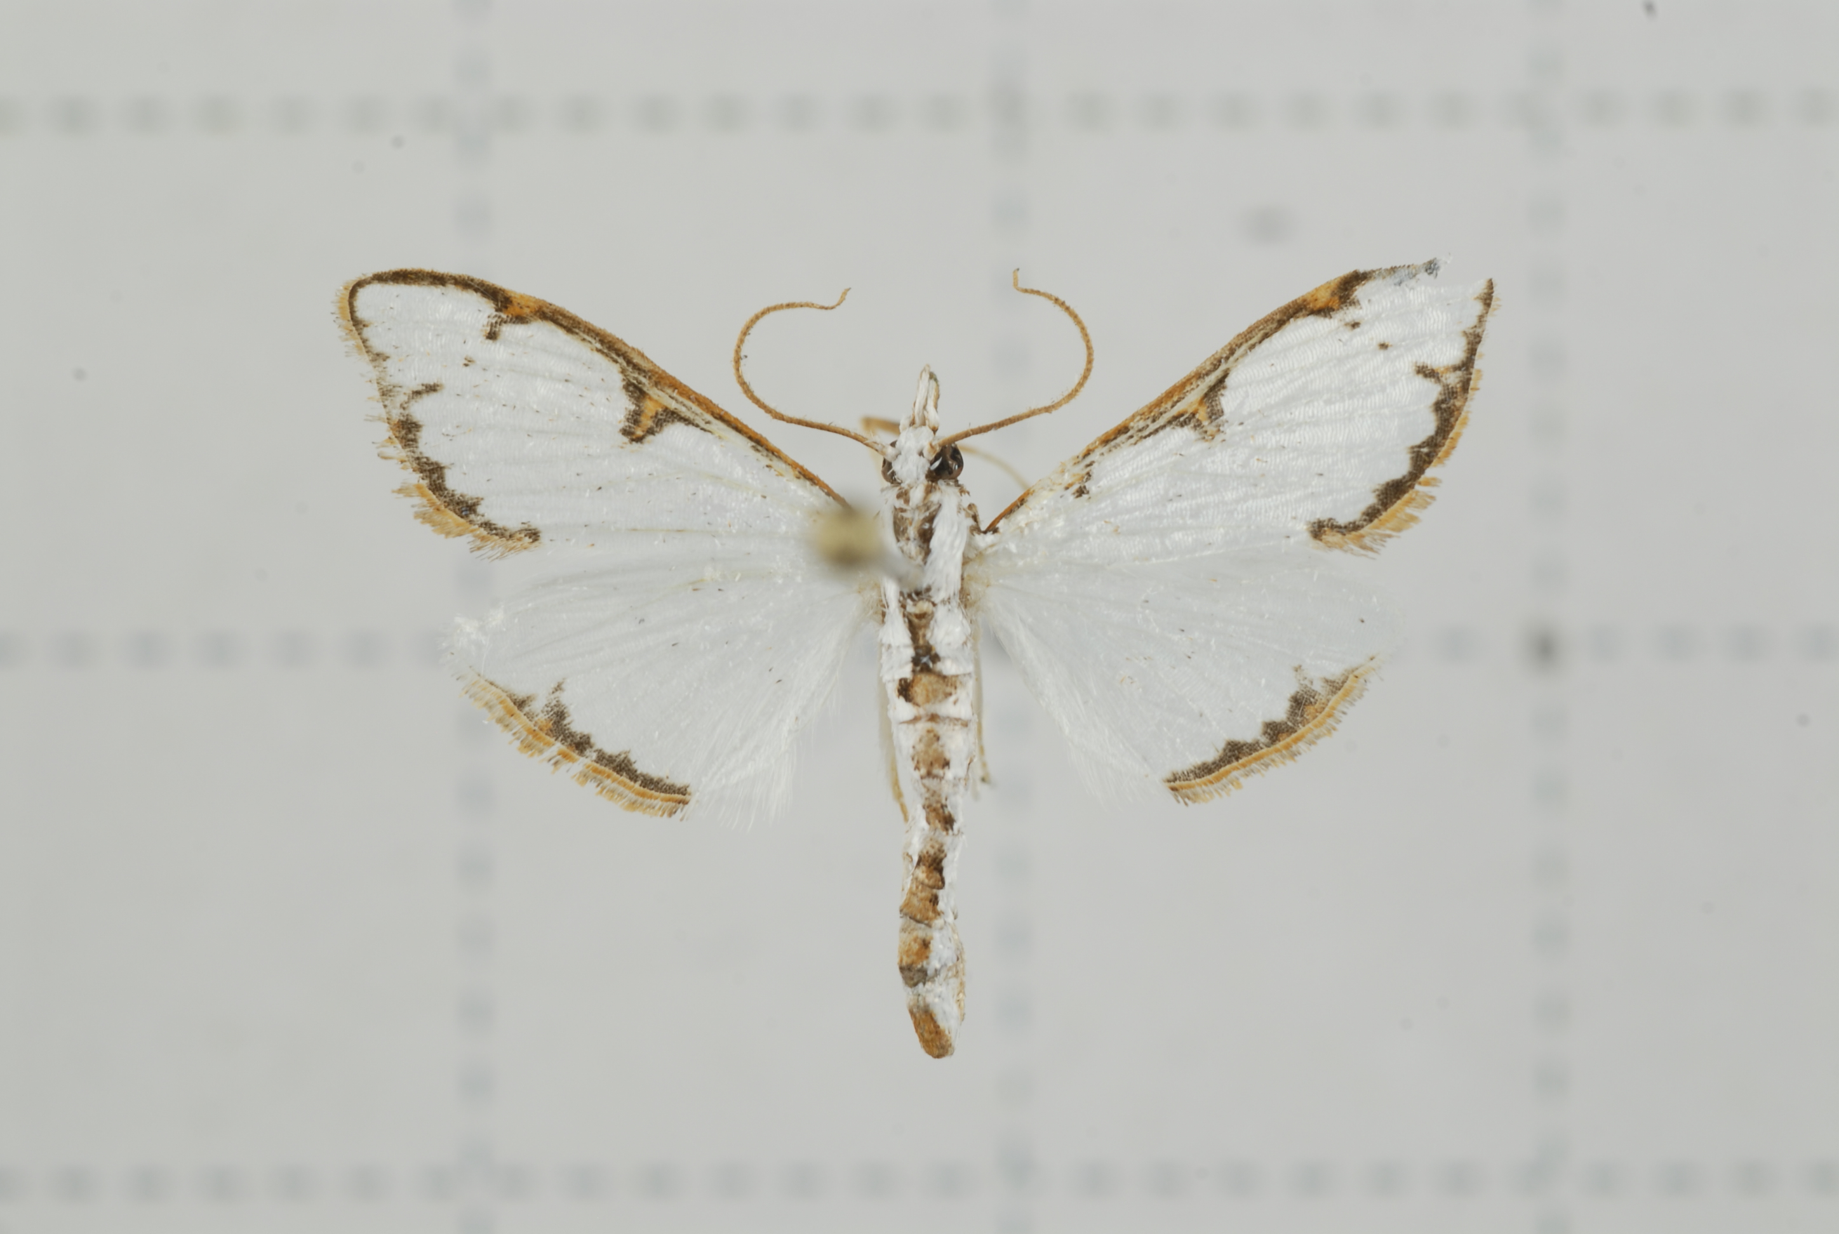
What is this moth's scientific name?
Cirrhochrista spinuella
